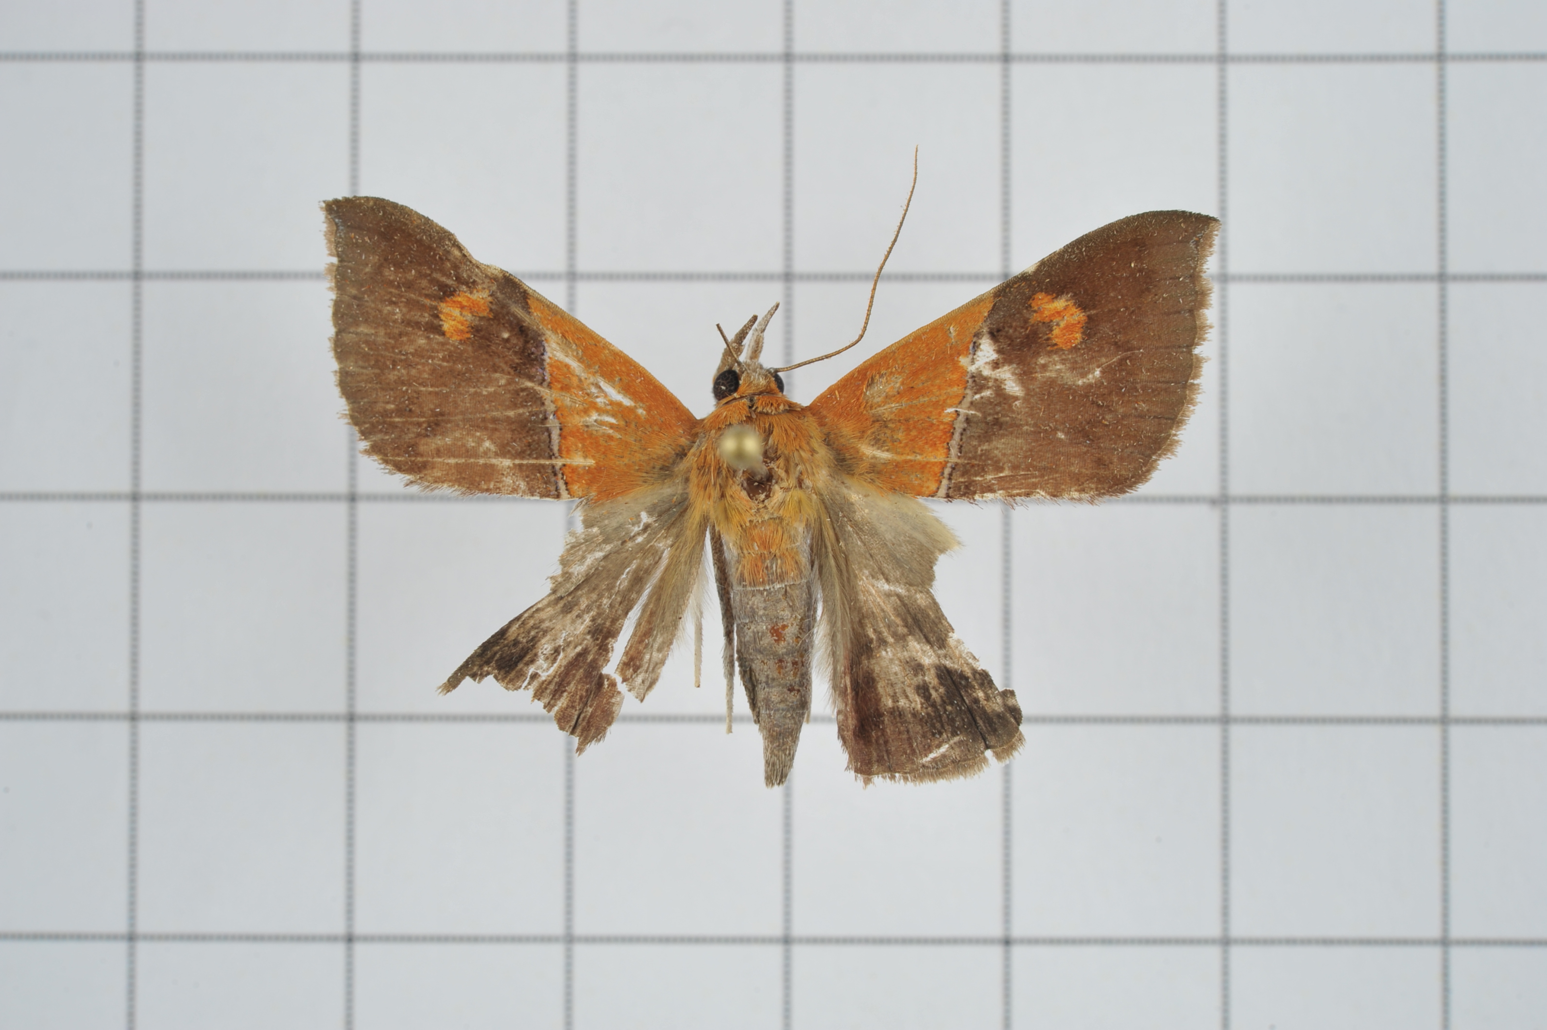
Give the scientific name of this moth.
Sympis rufibasis
